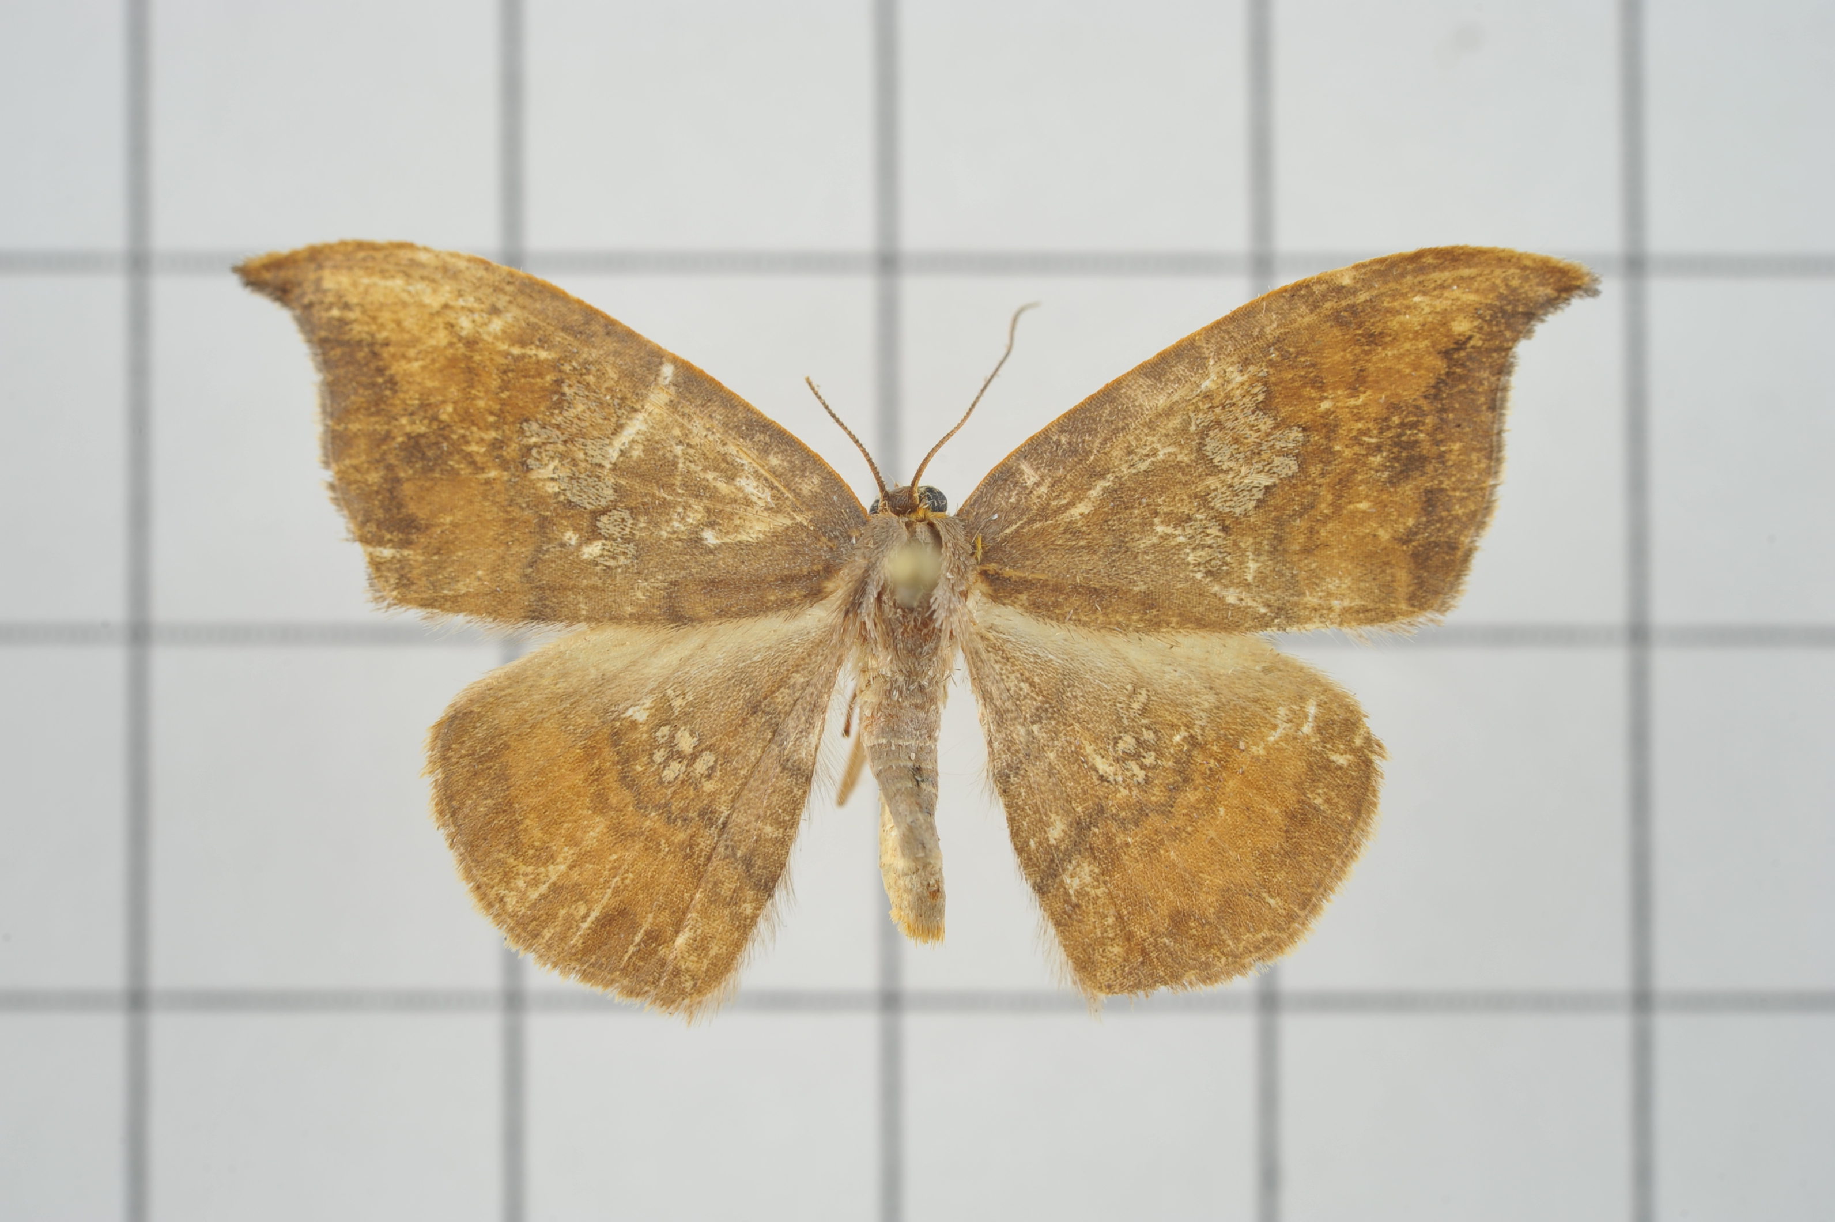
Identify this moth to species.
Agnidra scabiosa fixseni
